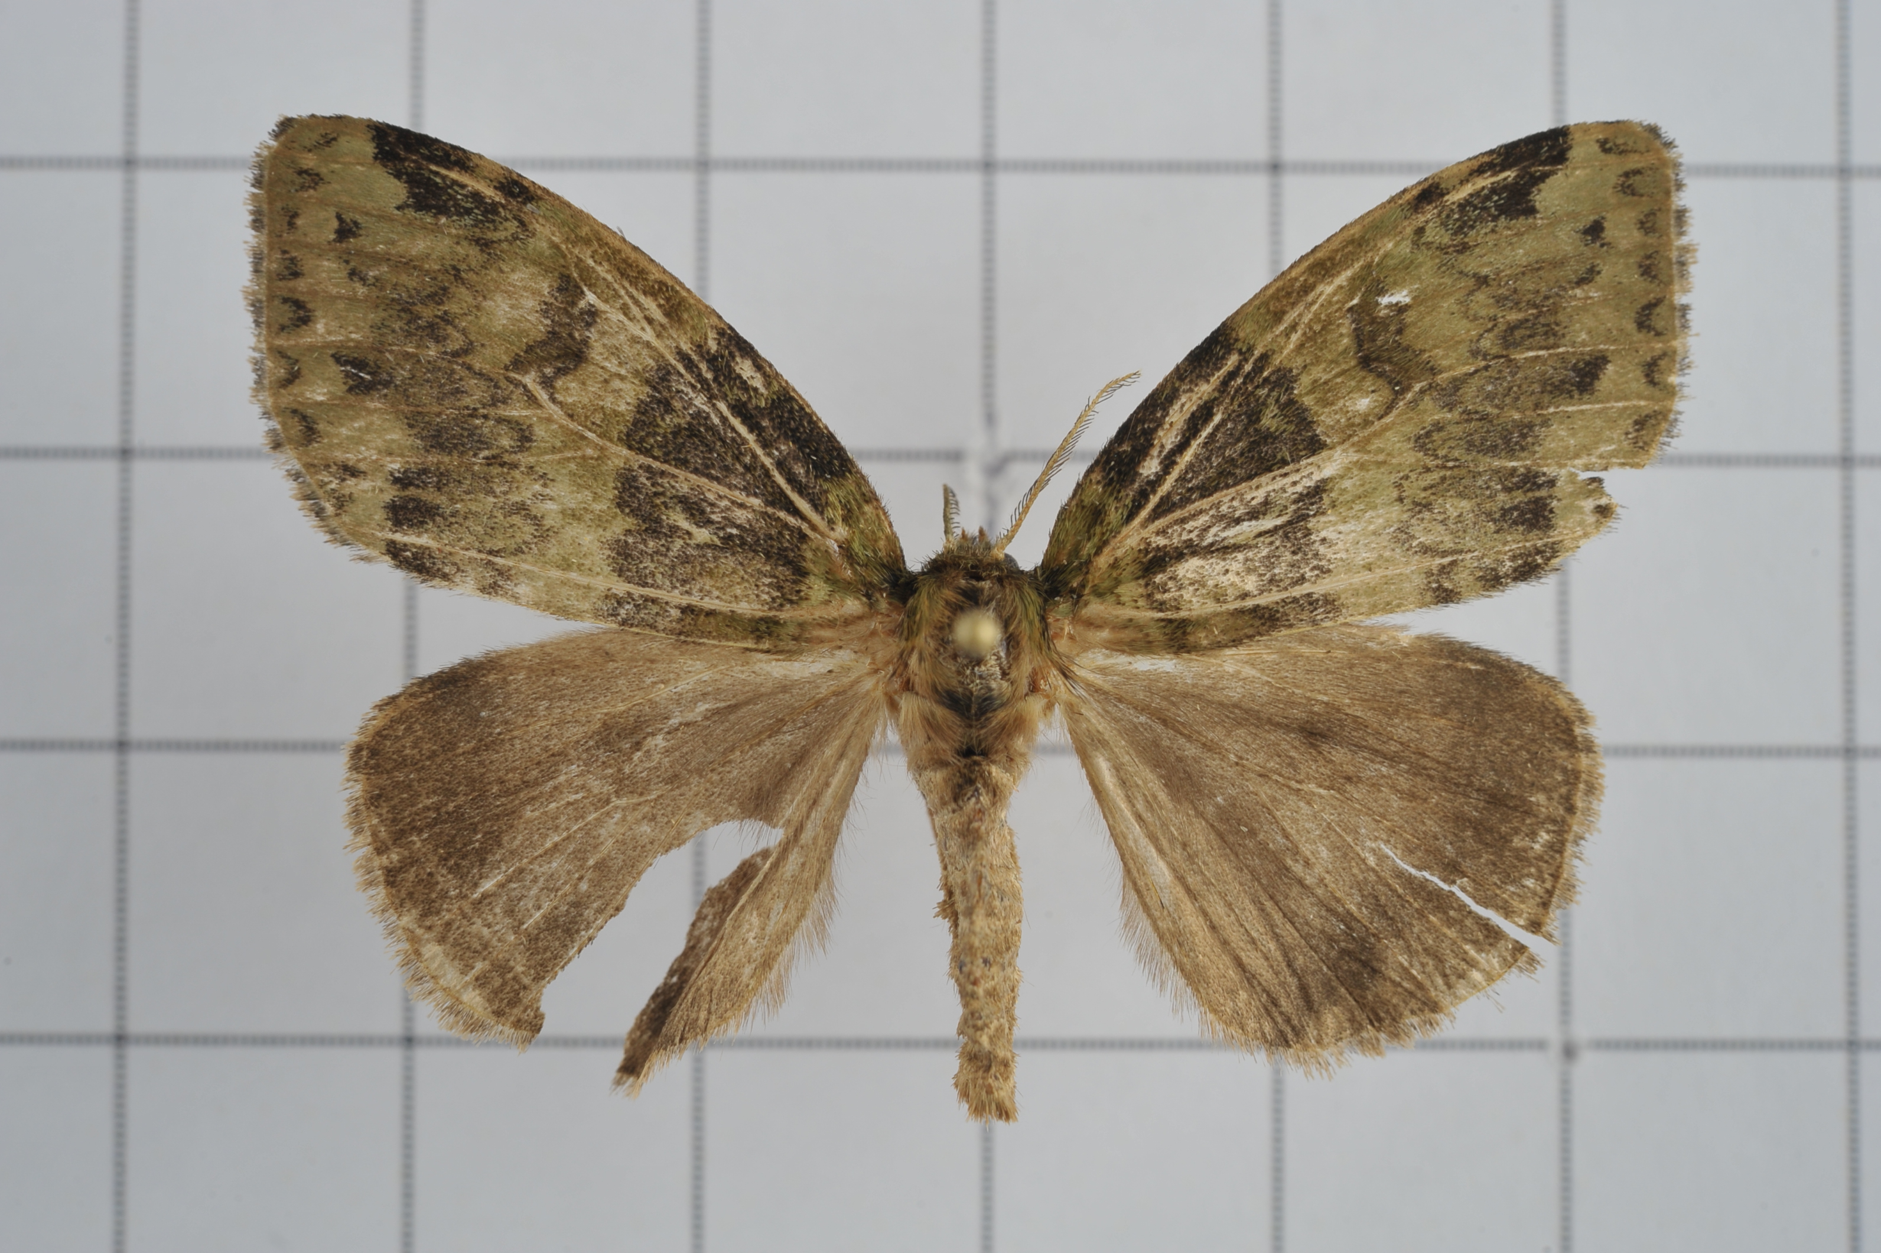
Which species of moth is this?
Ilema olivacea
